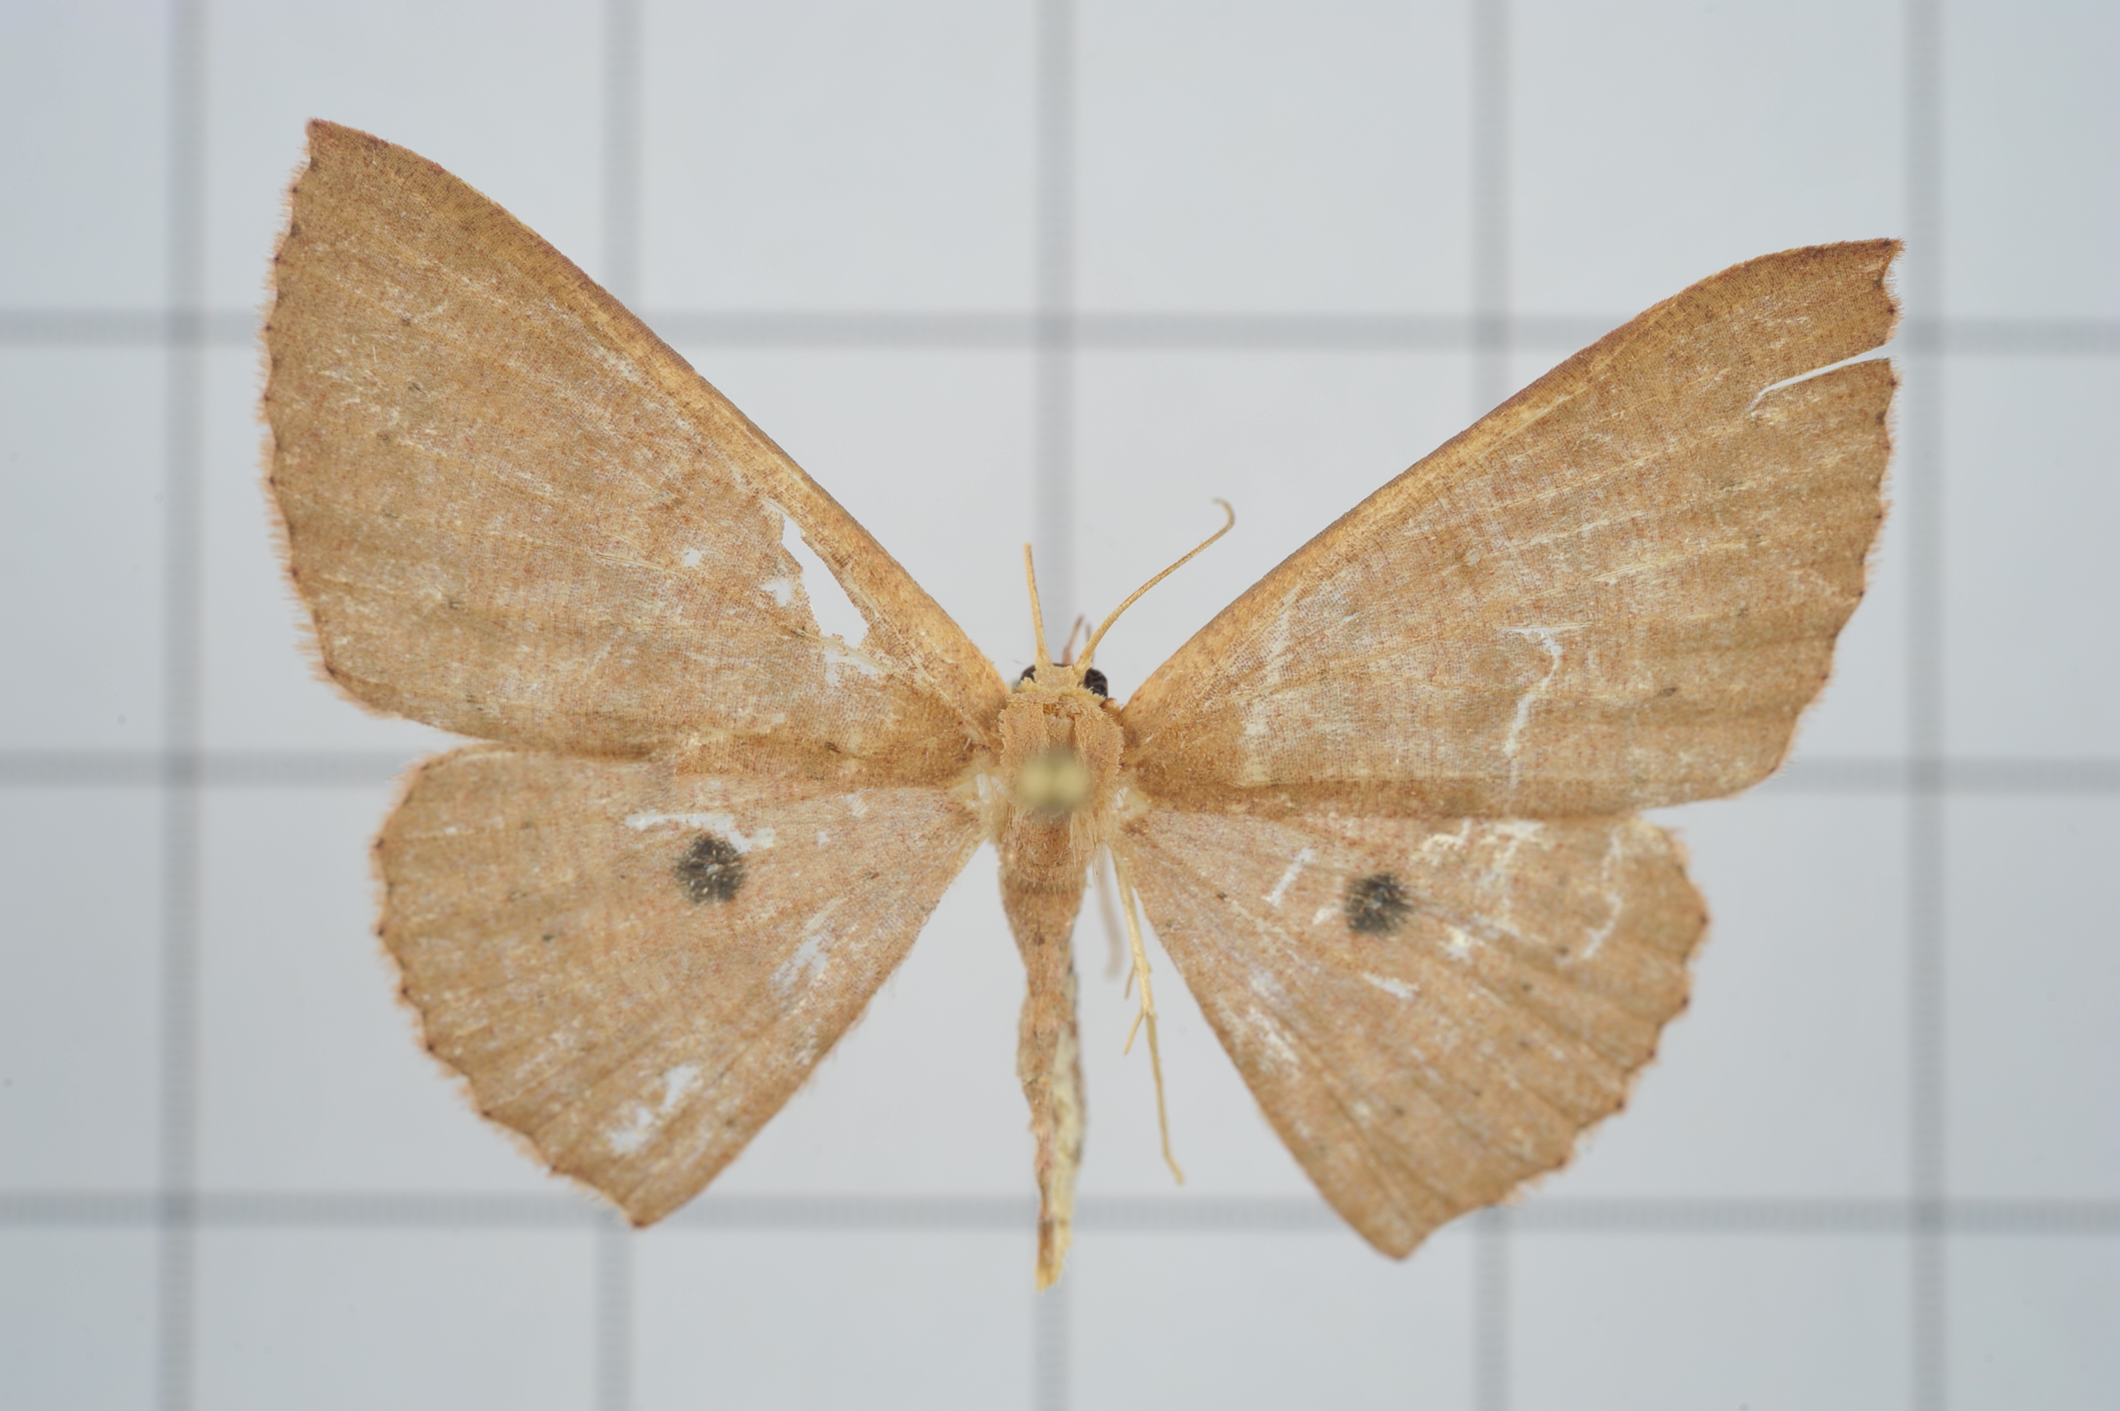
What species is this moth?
Perixera absconditaria
